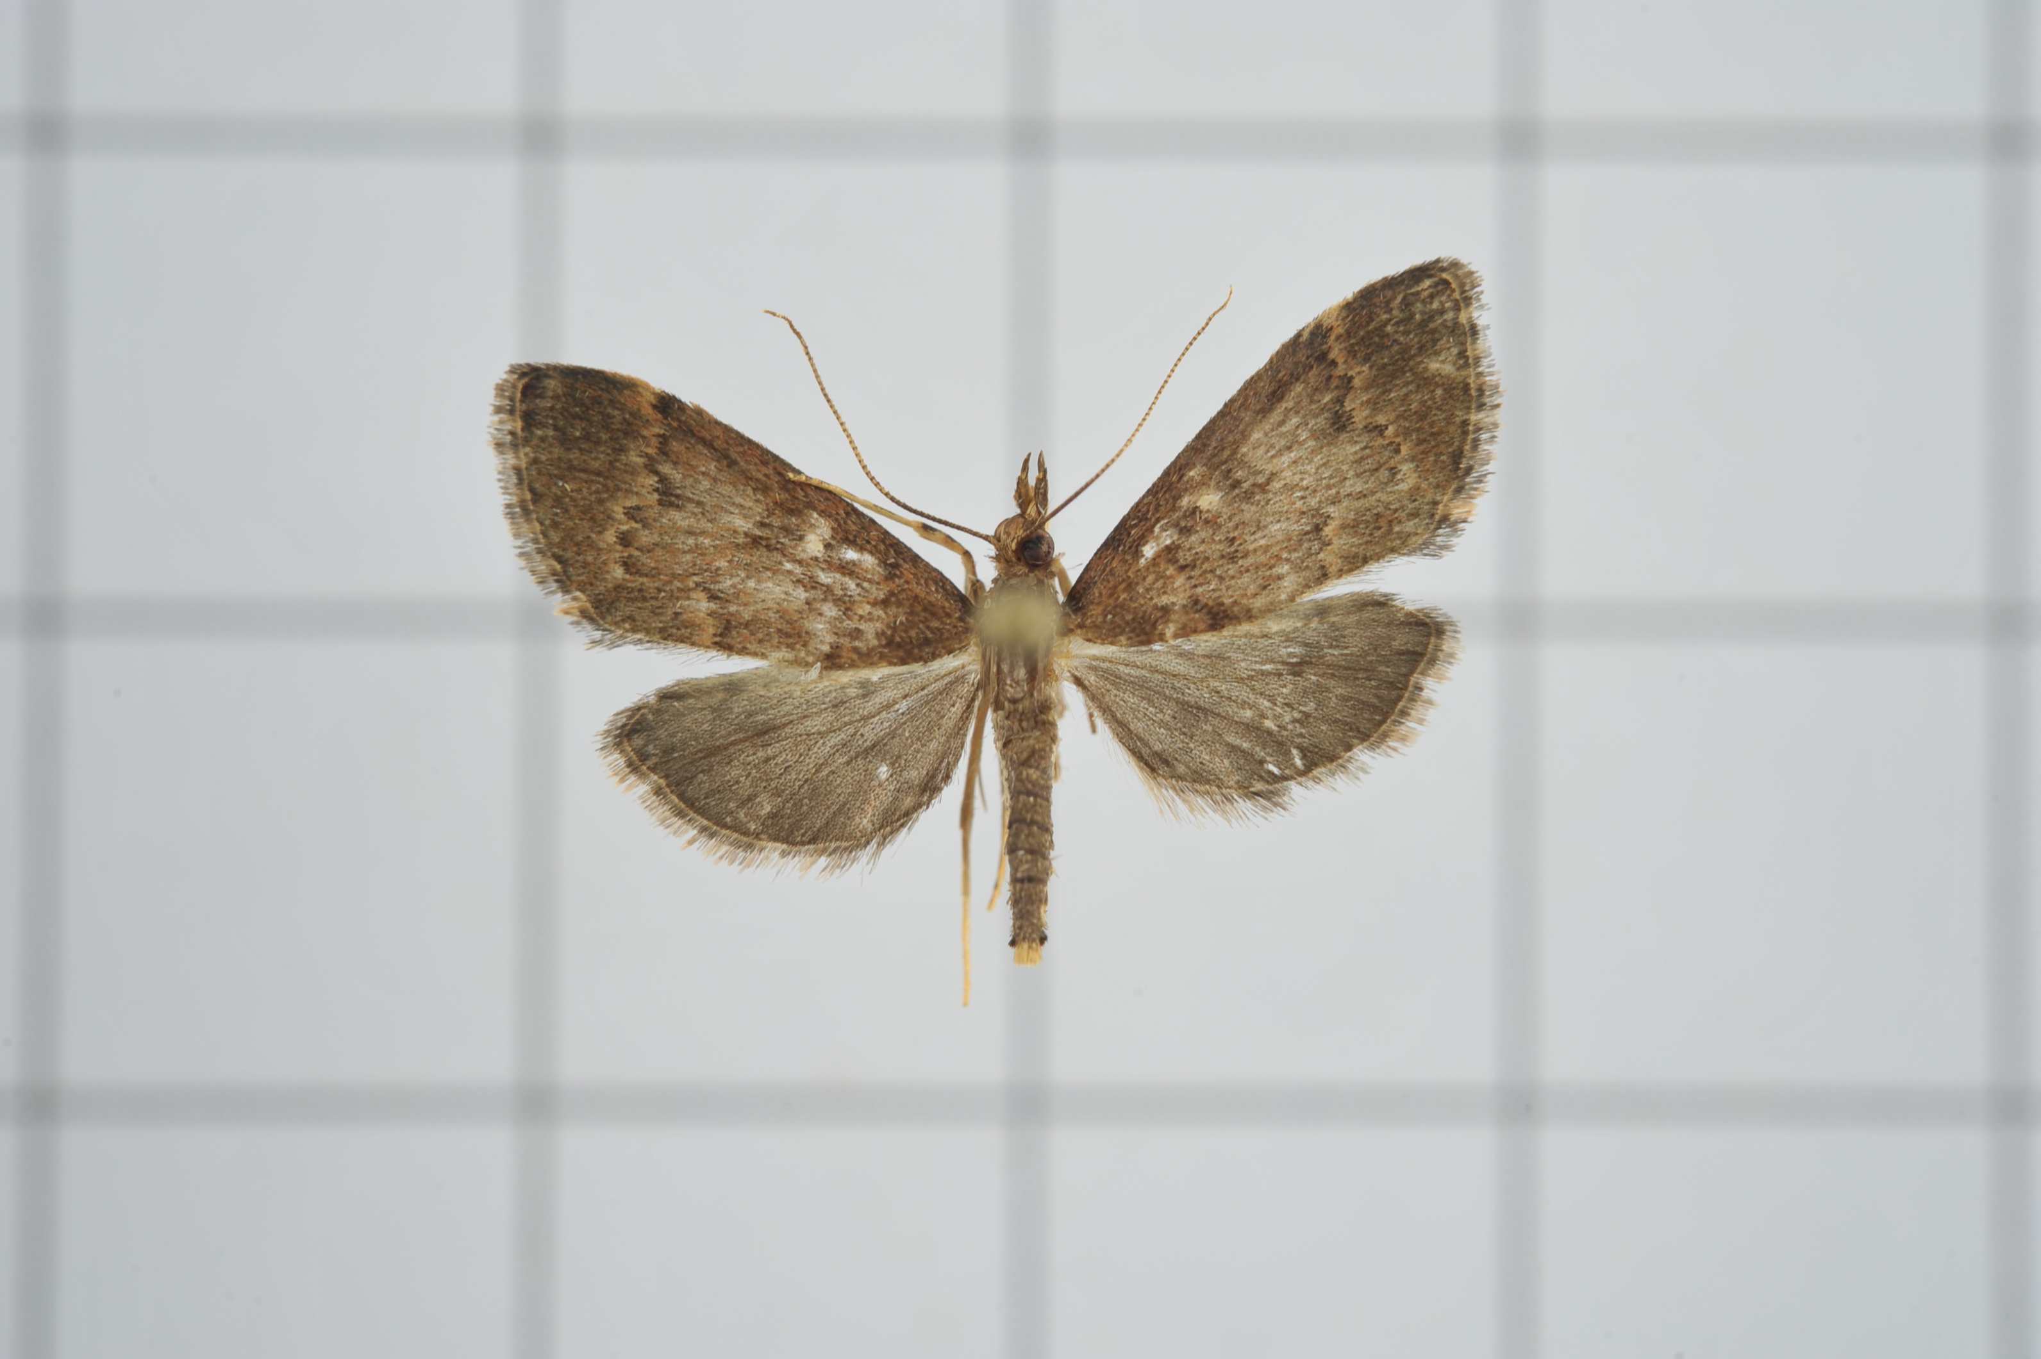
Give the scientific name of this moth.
Camptomastix hisbonalis
